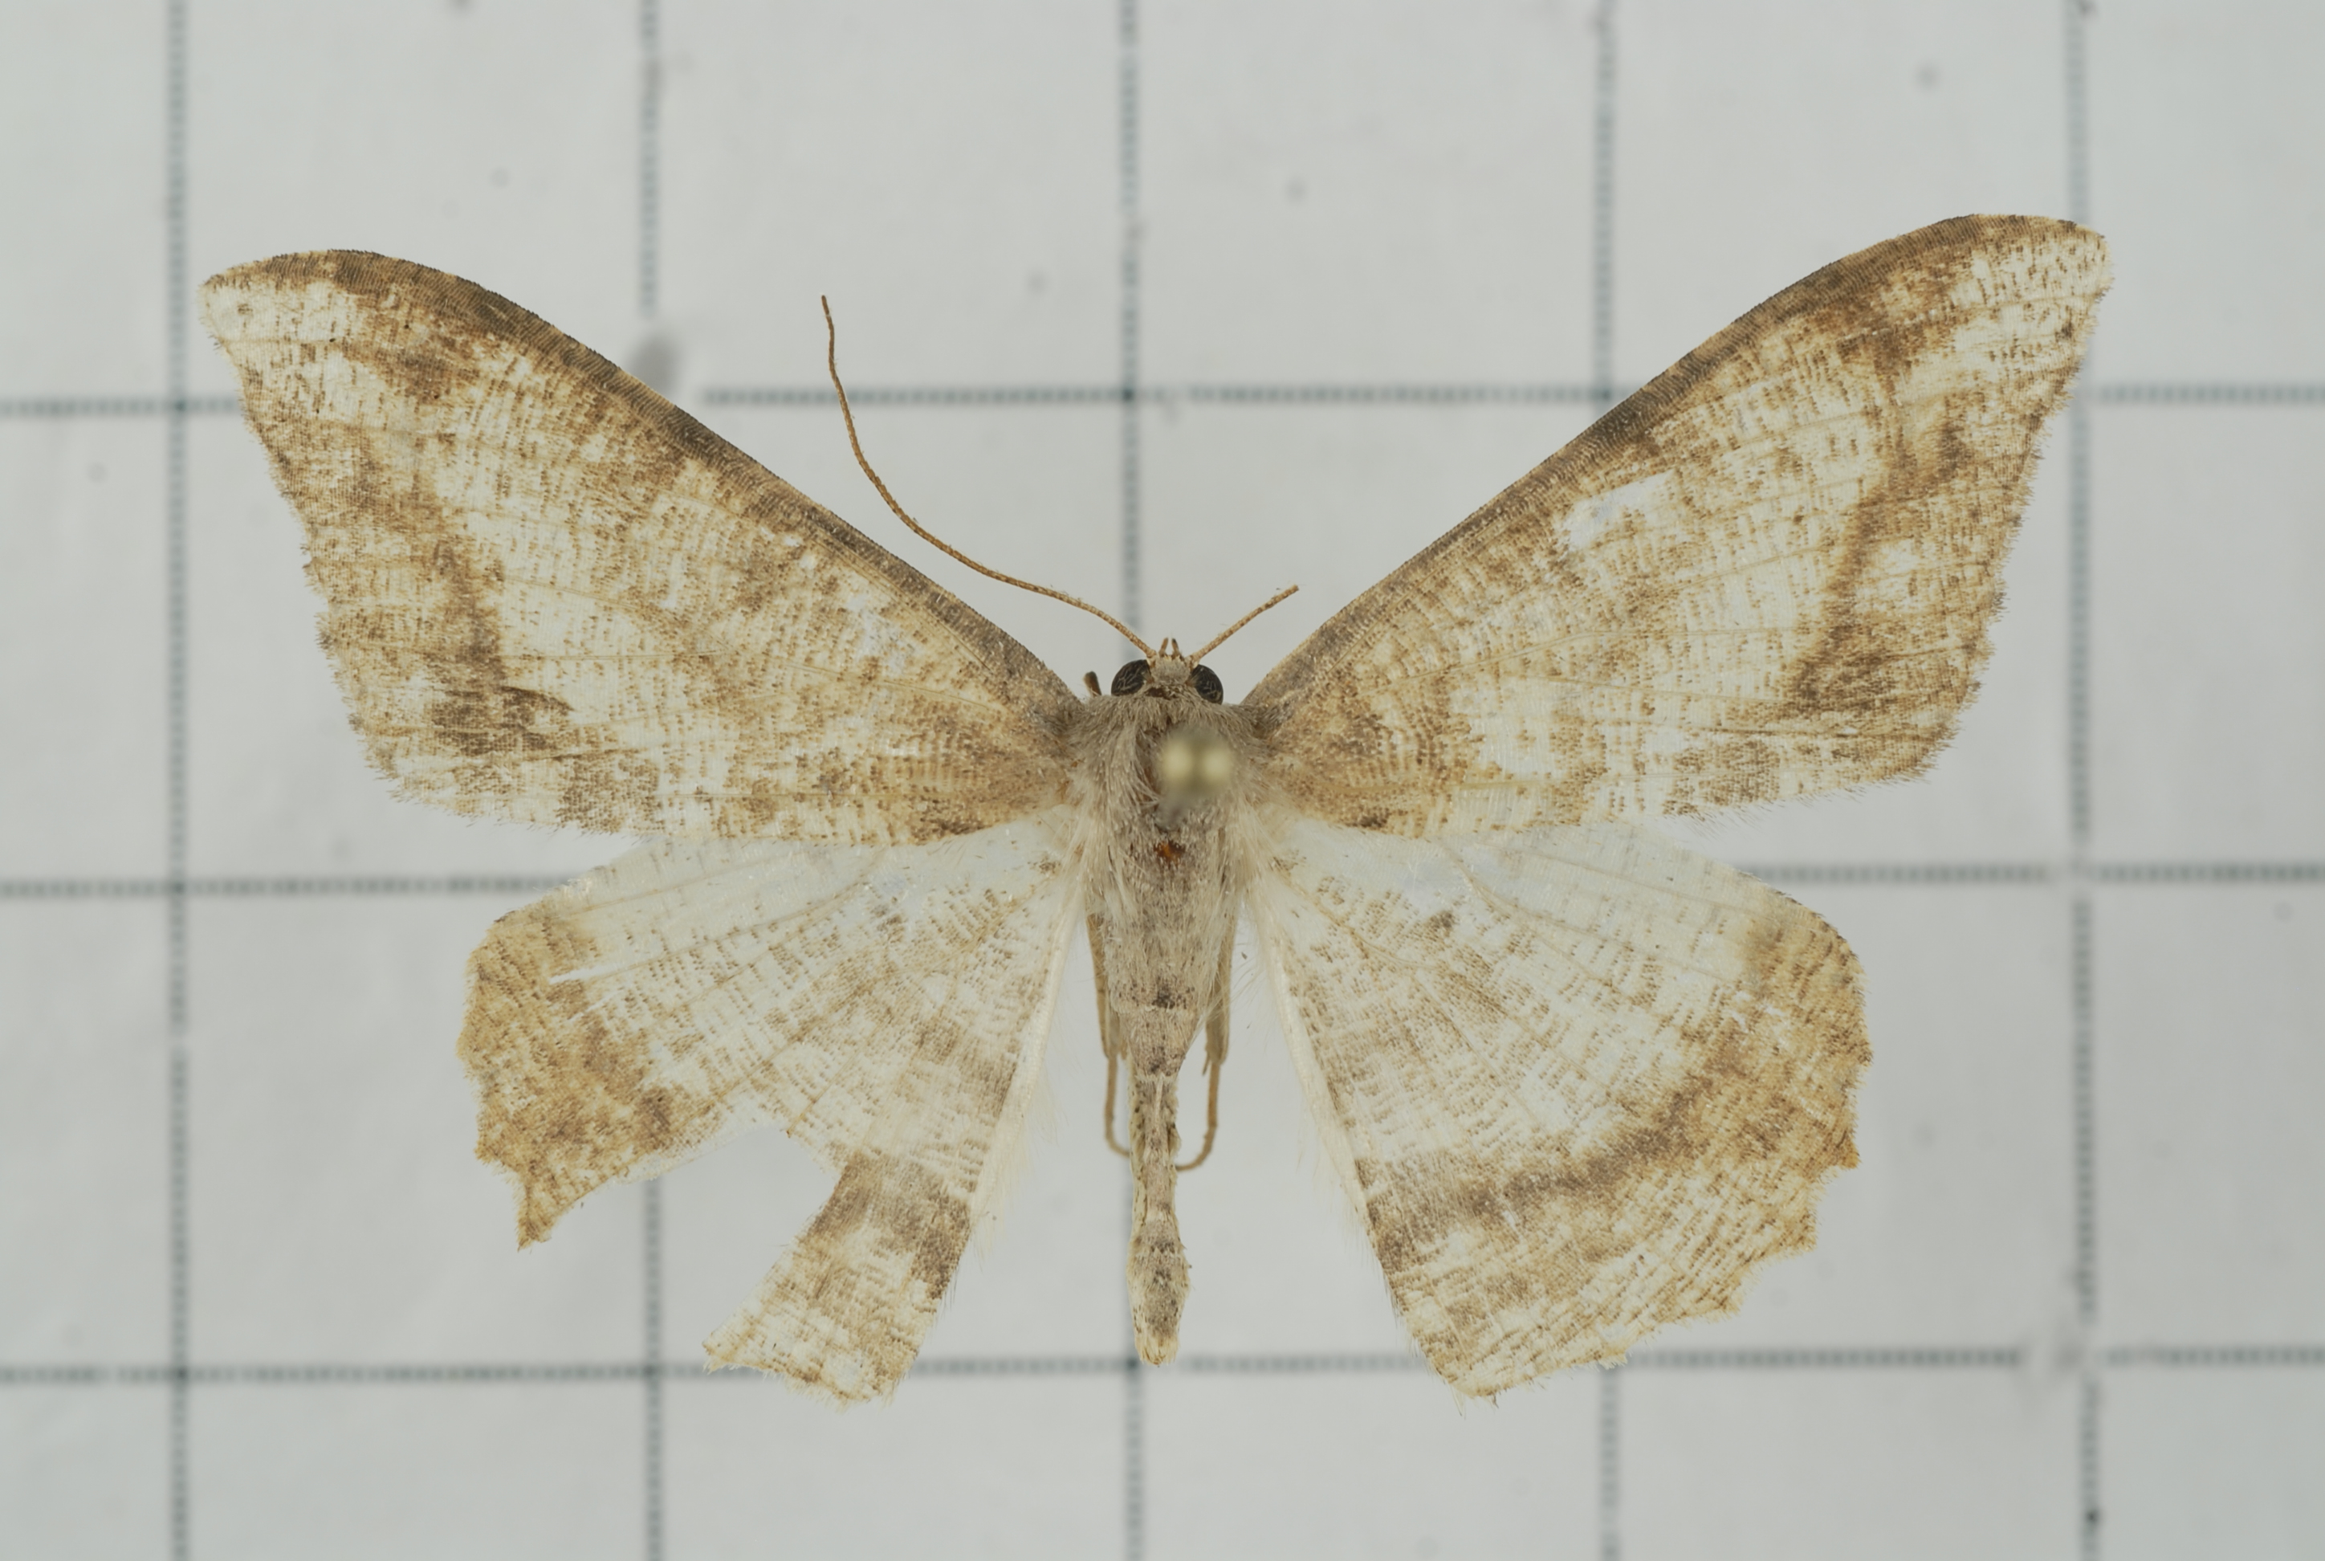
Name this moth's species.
Luxiaria amasa amasa
